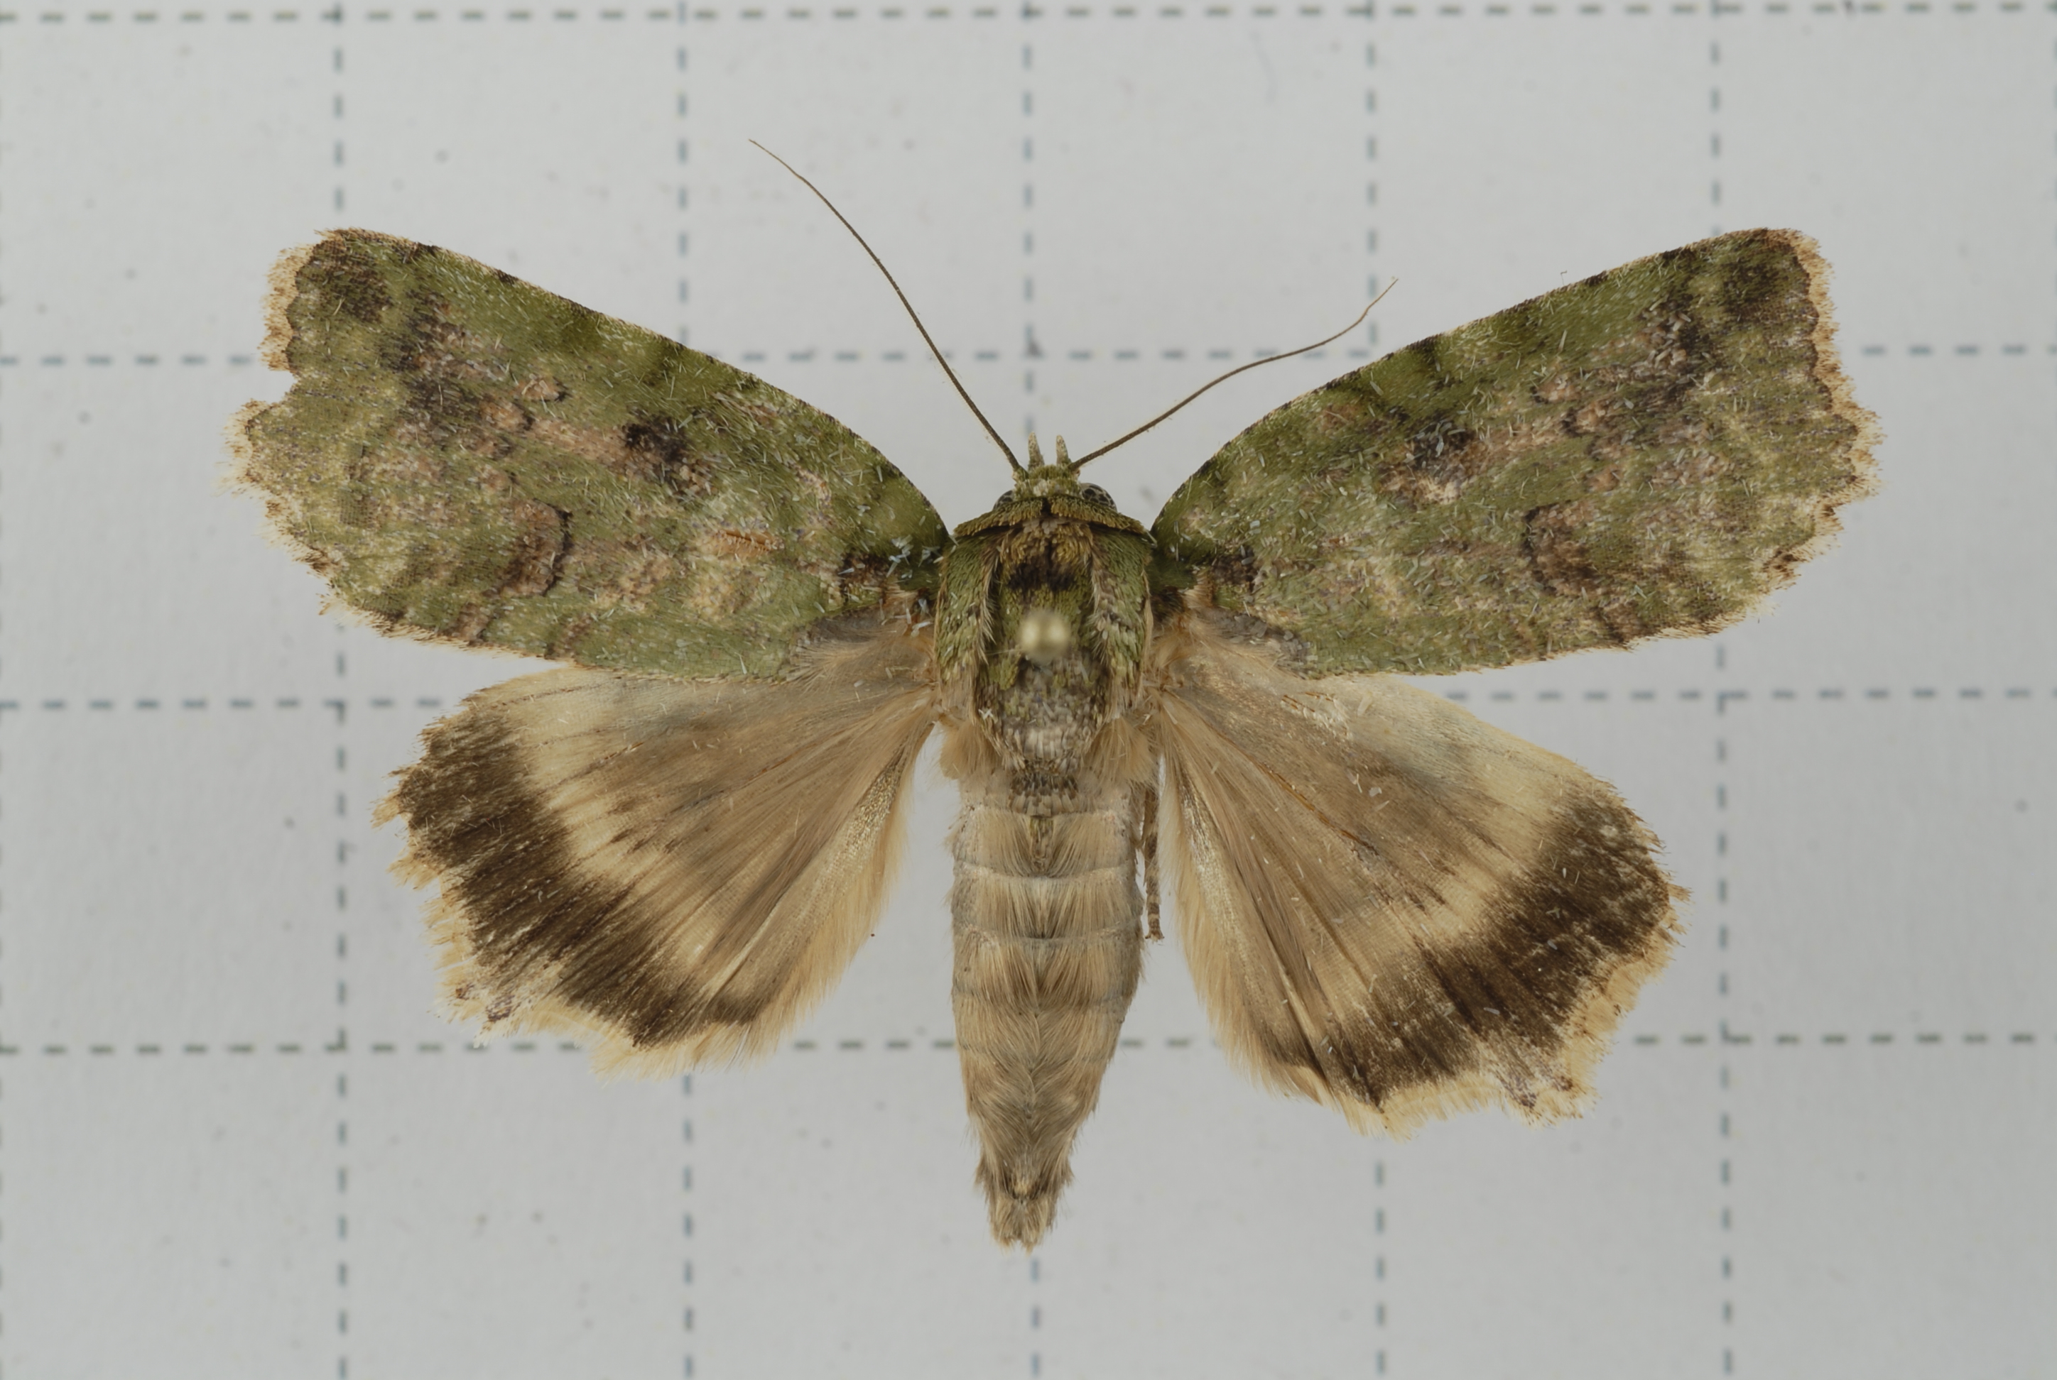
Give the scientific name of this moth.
Blenina senex
